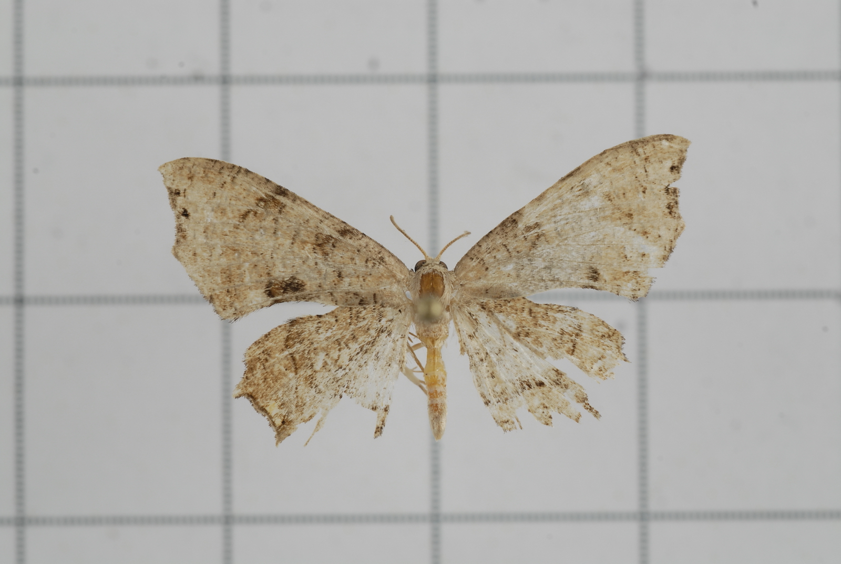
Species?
Dysaethria suisharyonis
